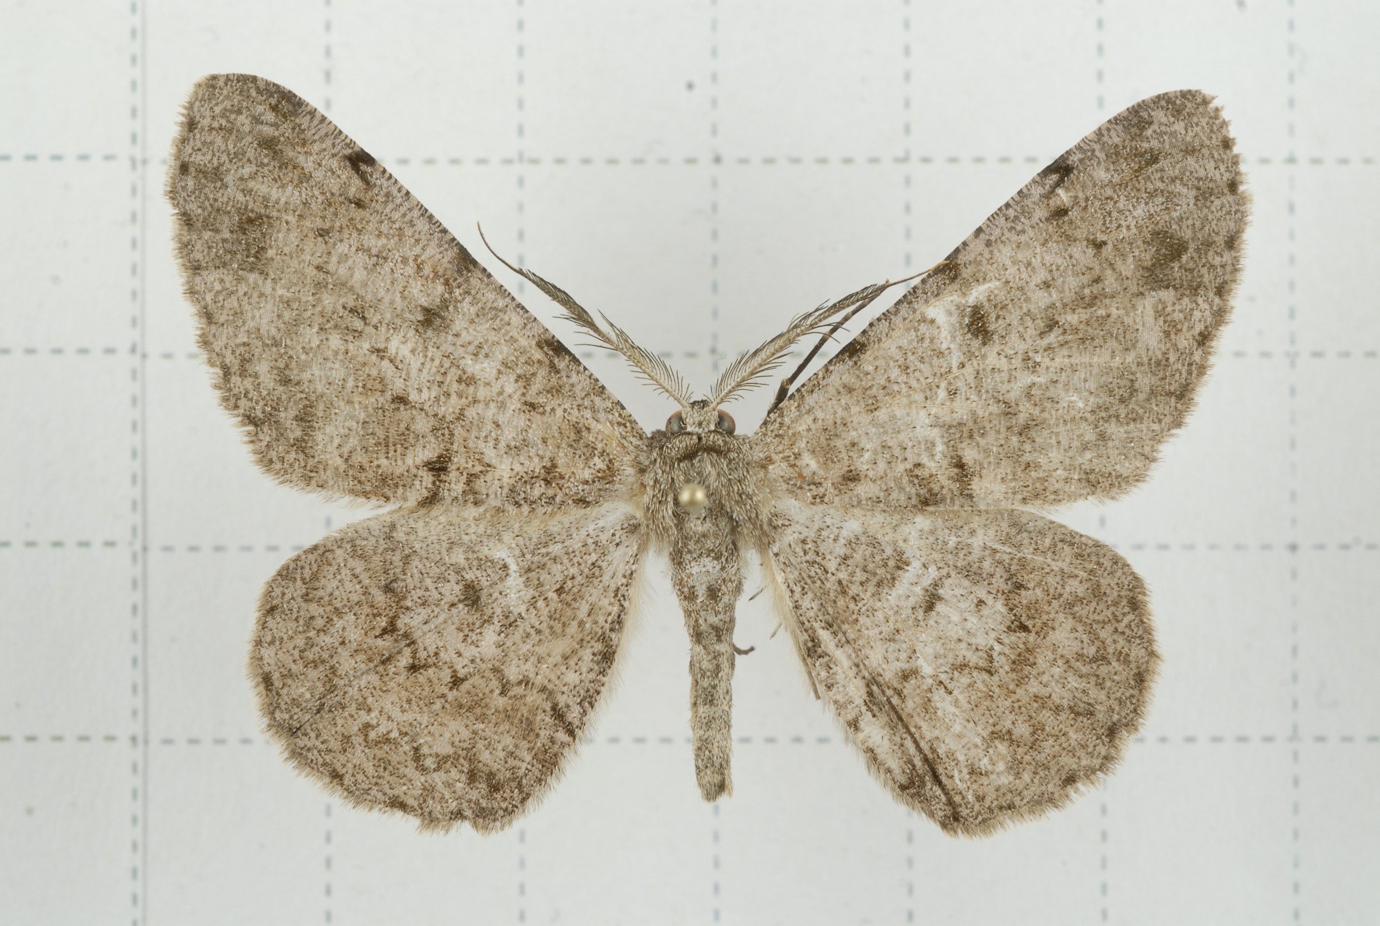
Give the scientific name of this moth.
Hypomecis cineracea
